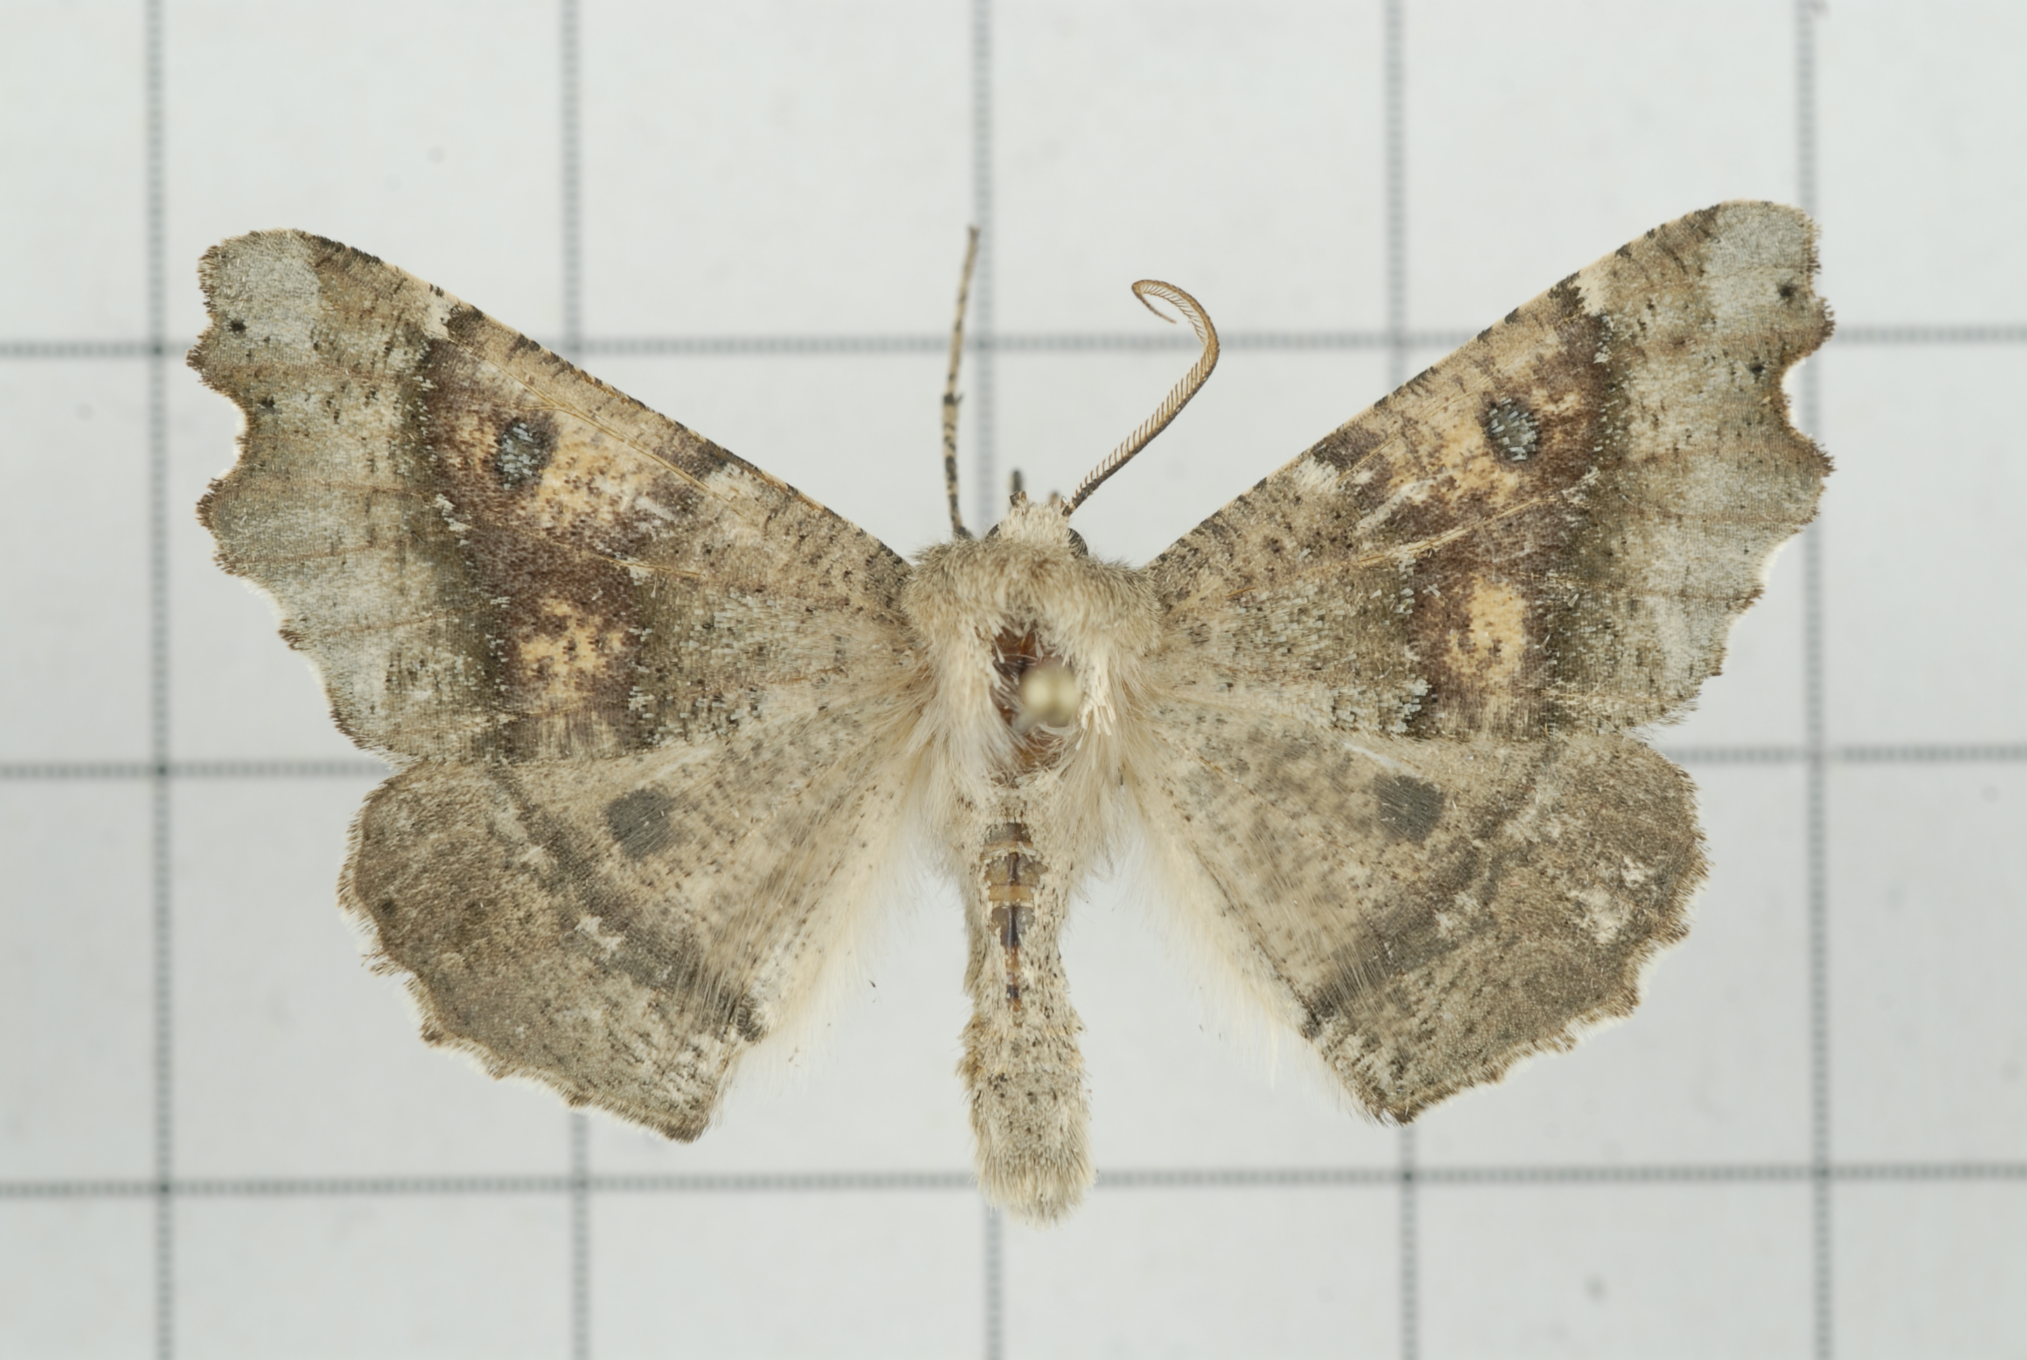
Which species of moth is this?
Odontopera insulata insulata
